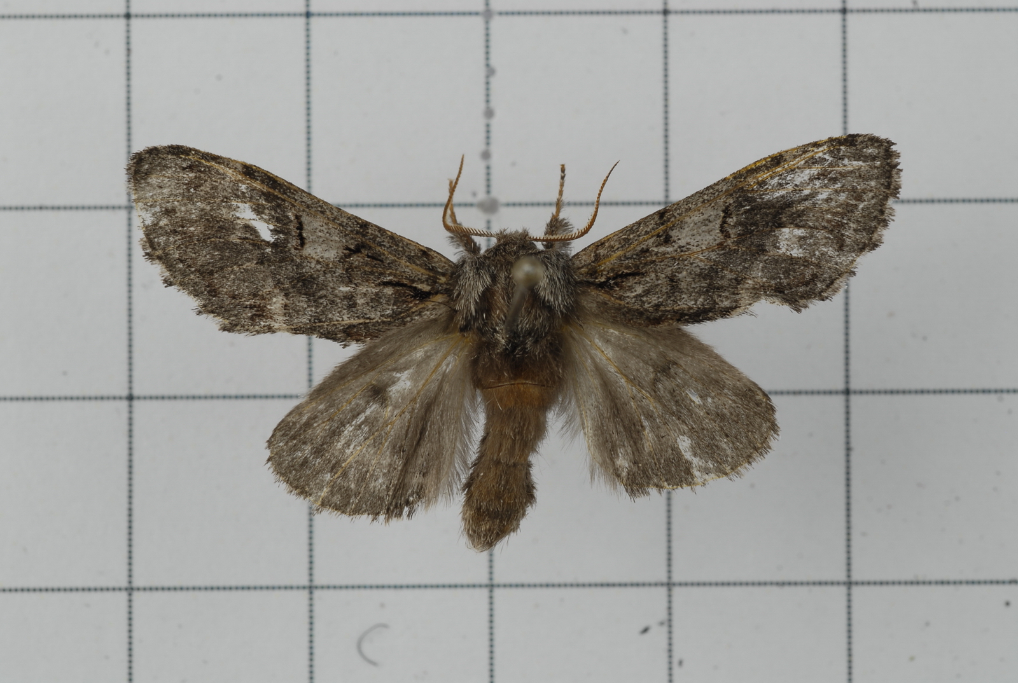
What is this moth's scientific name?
Notodonta griseotincta
